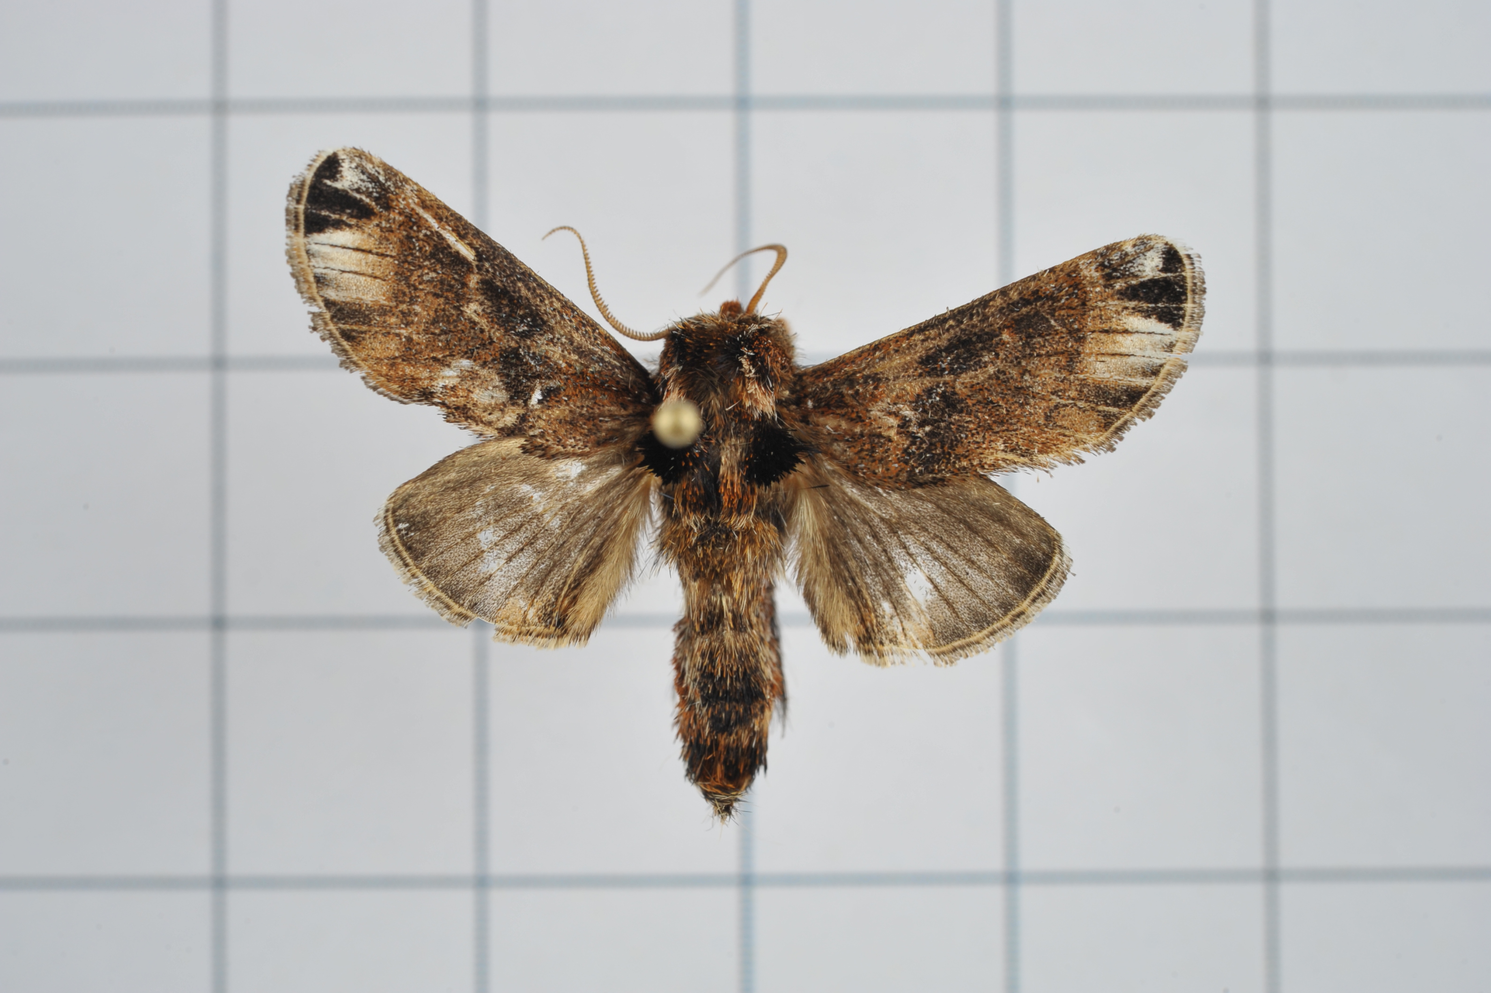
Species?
Belippa horrida
